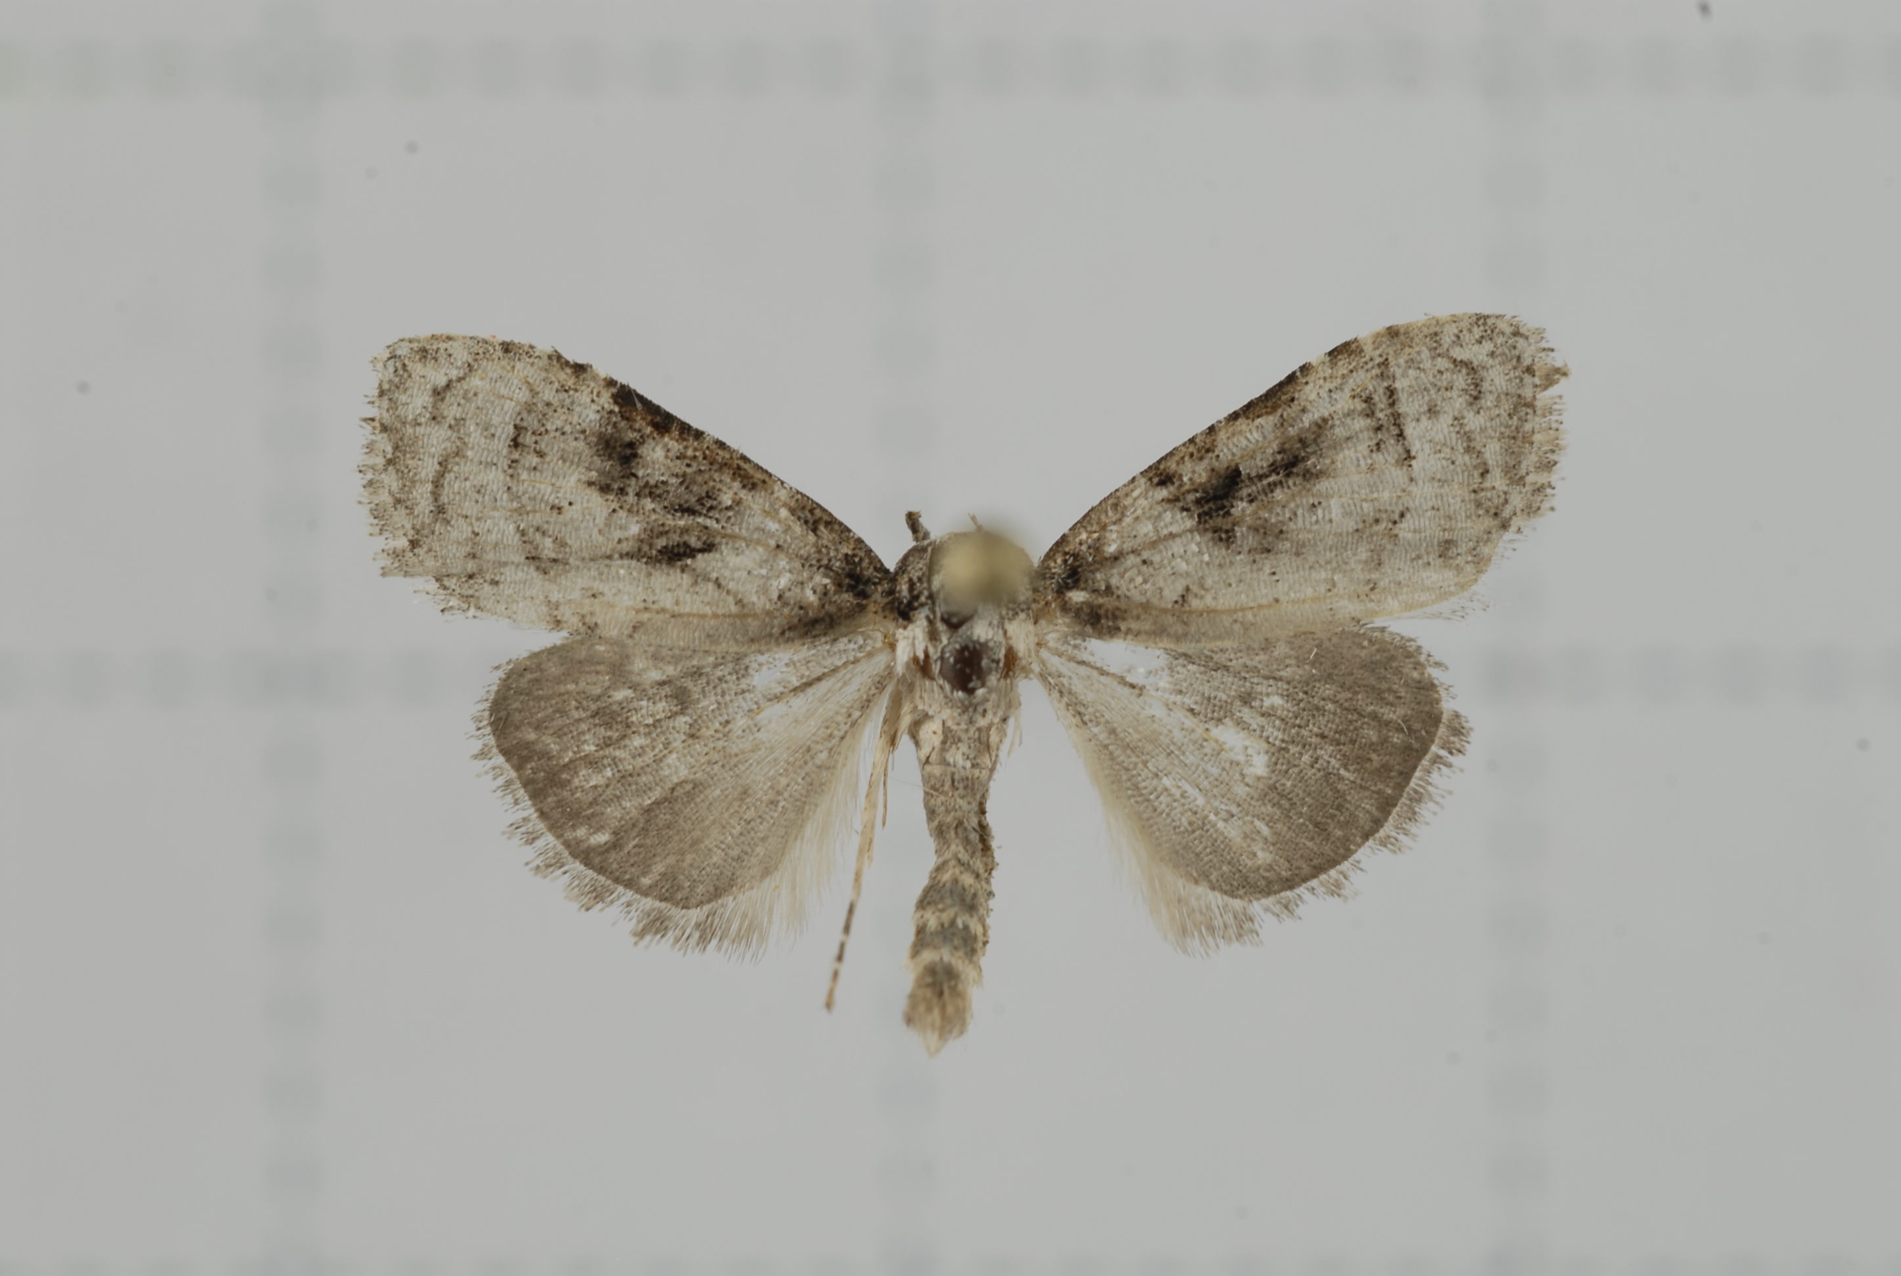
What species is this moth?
Meganola triangulalis
